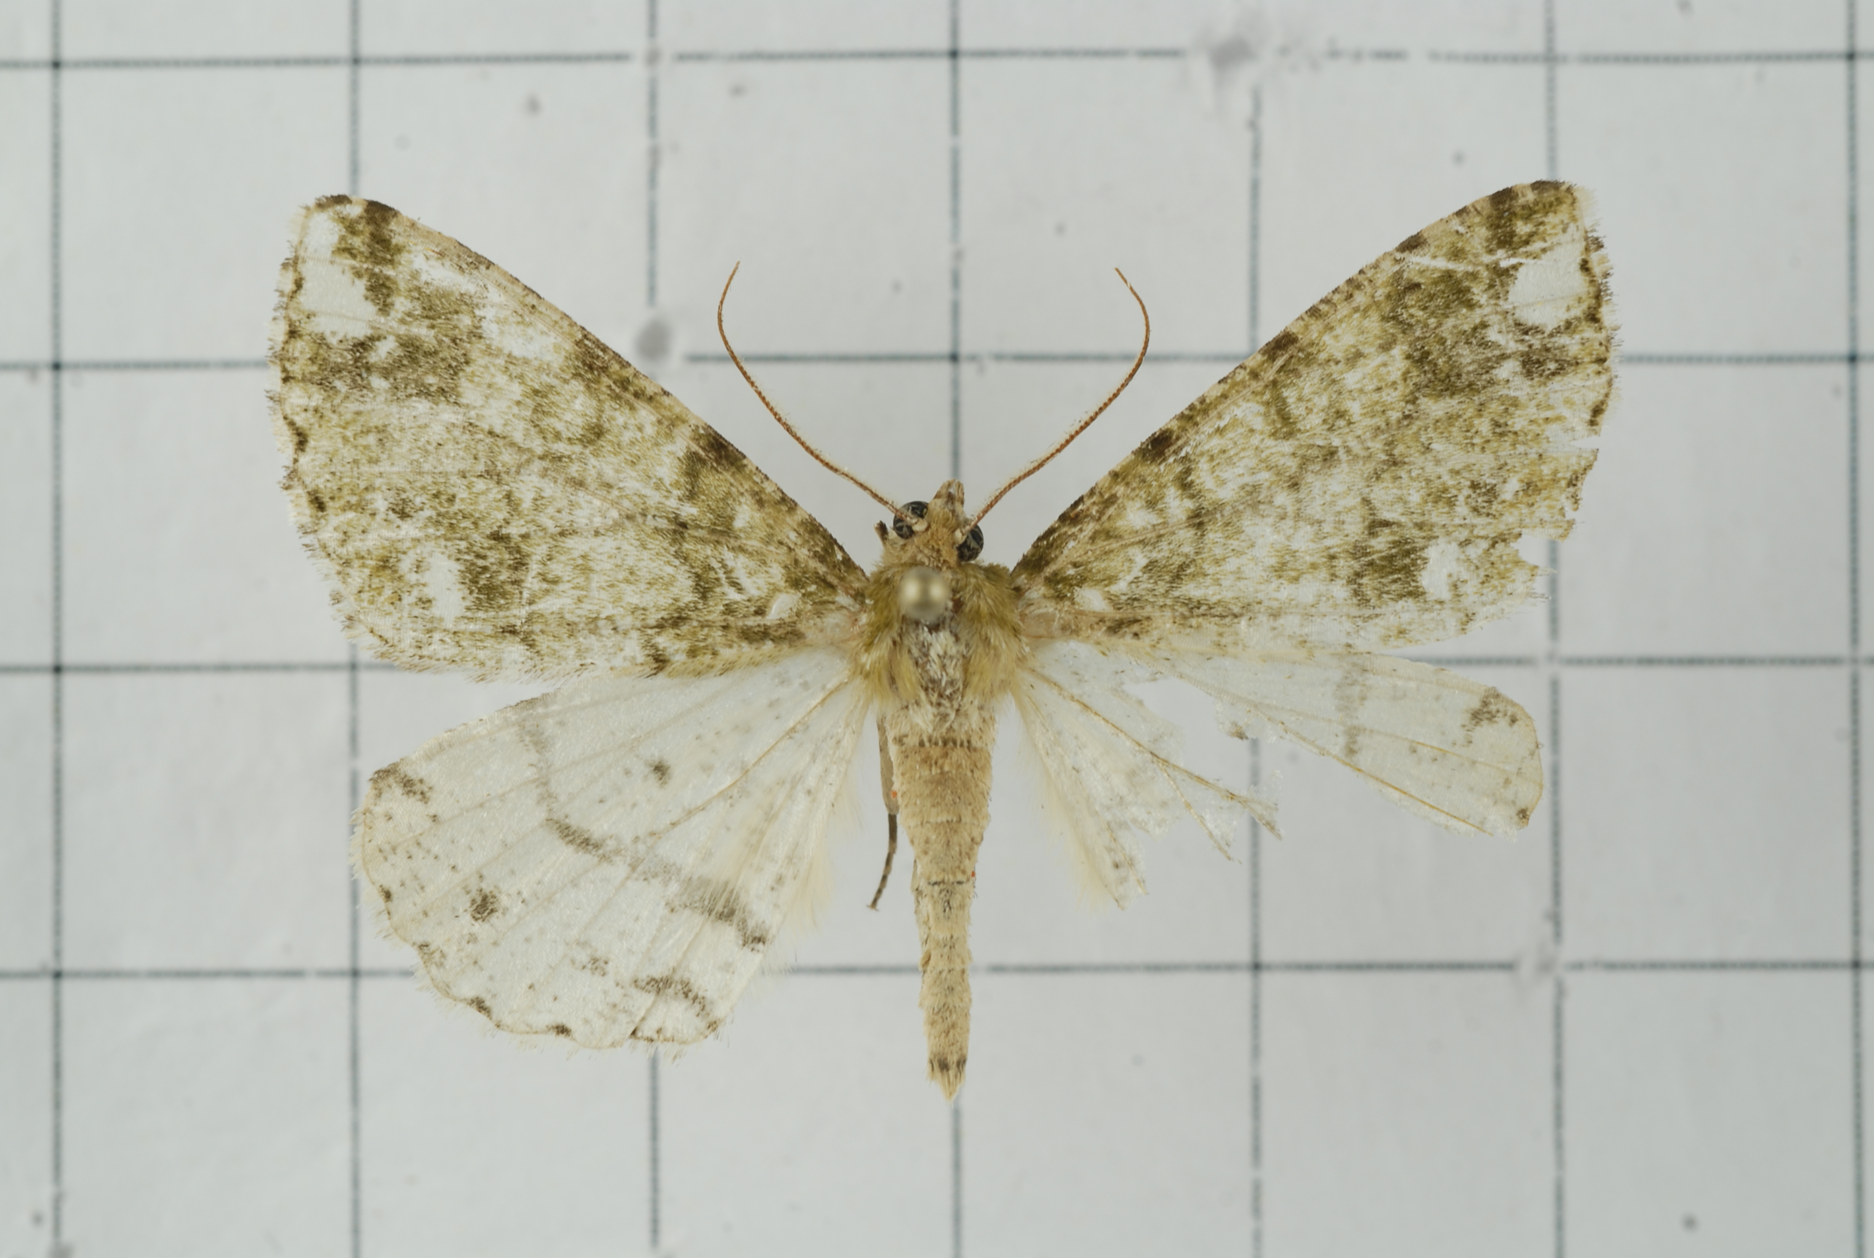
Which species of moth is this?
Arichanna albomacularia
